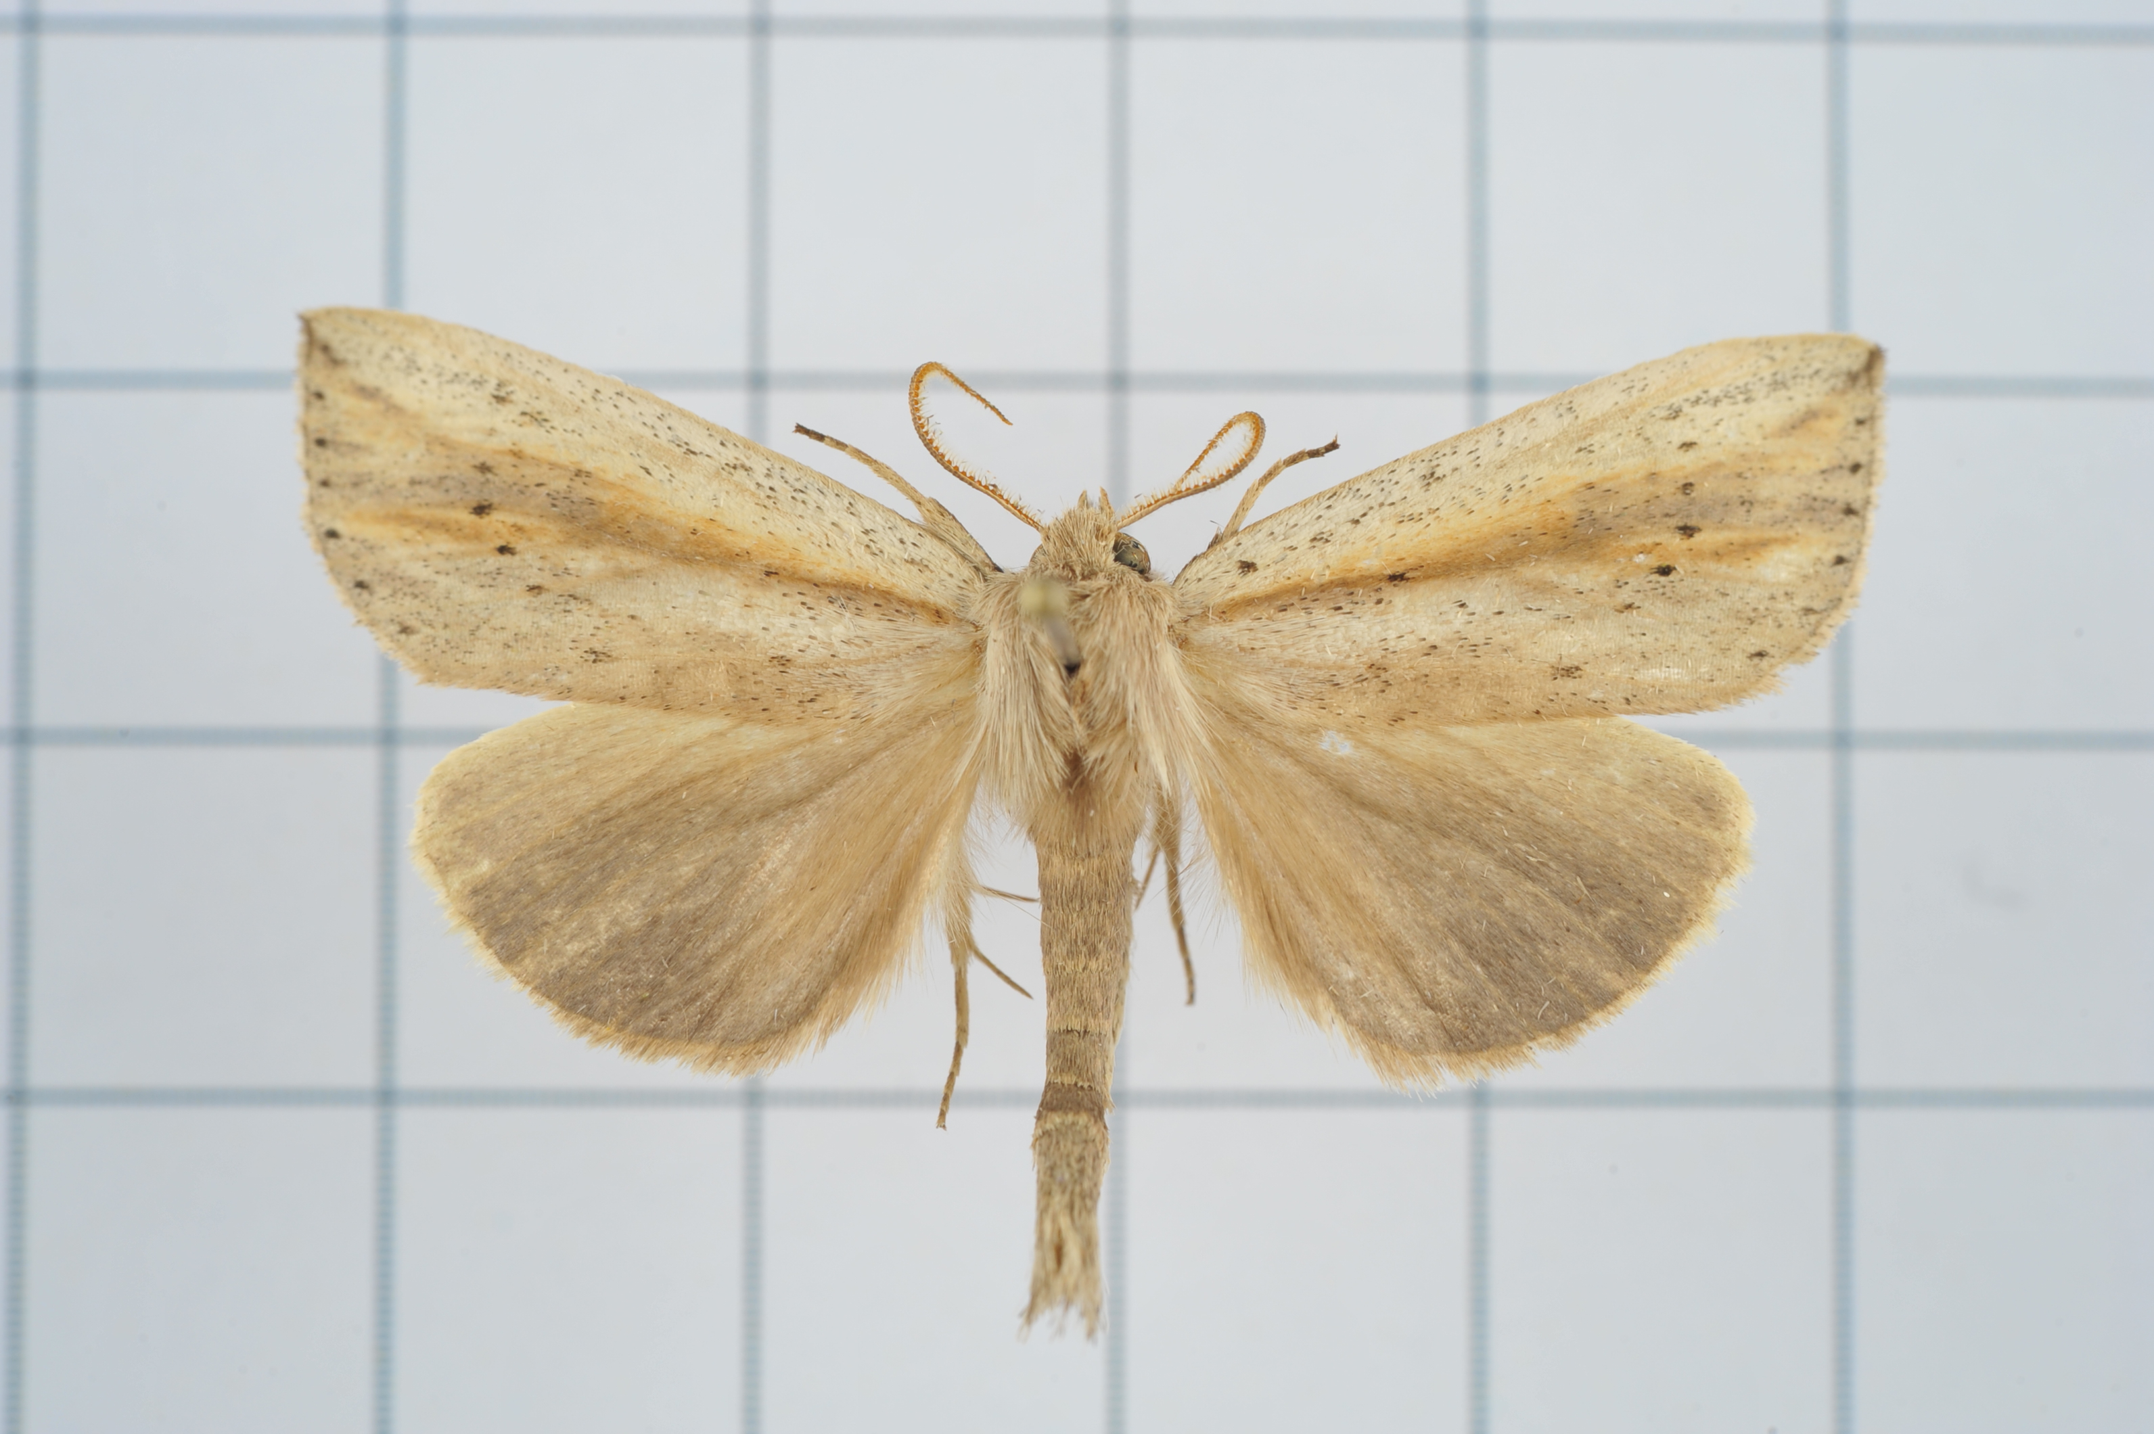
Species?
Besaia sordida
